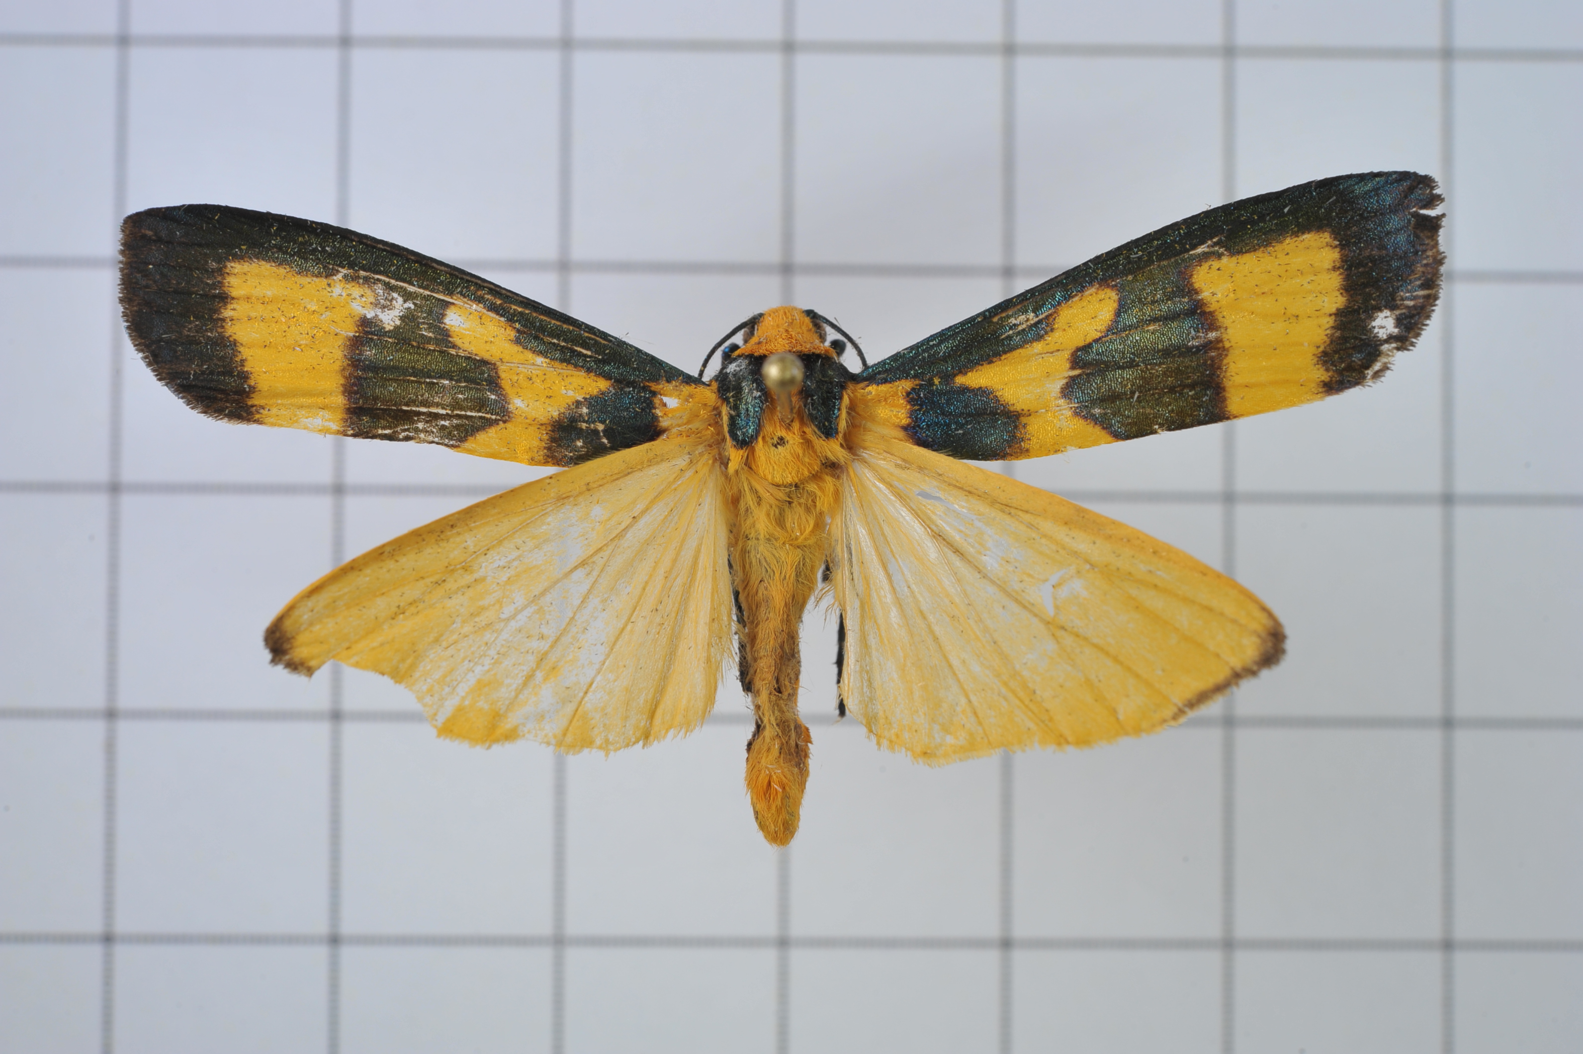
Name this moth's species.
Chrysaeglia magnifica
